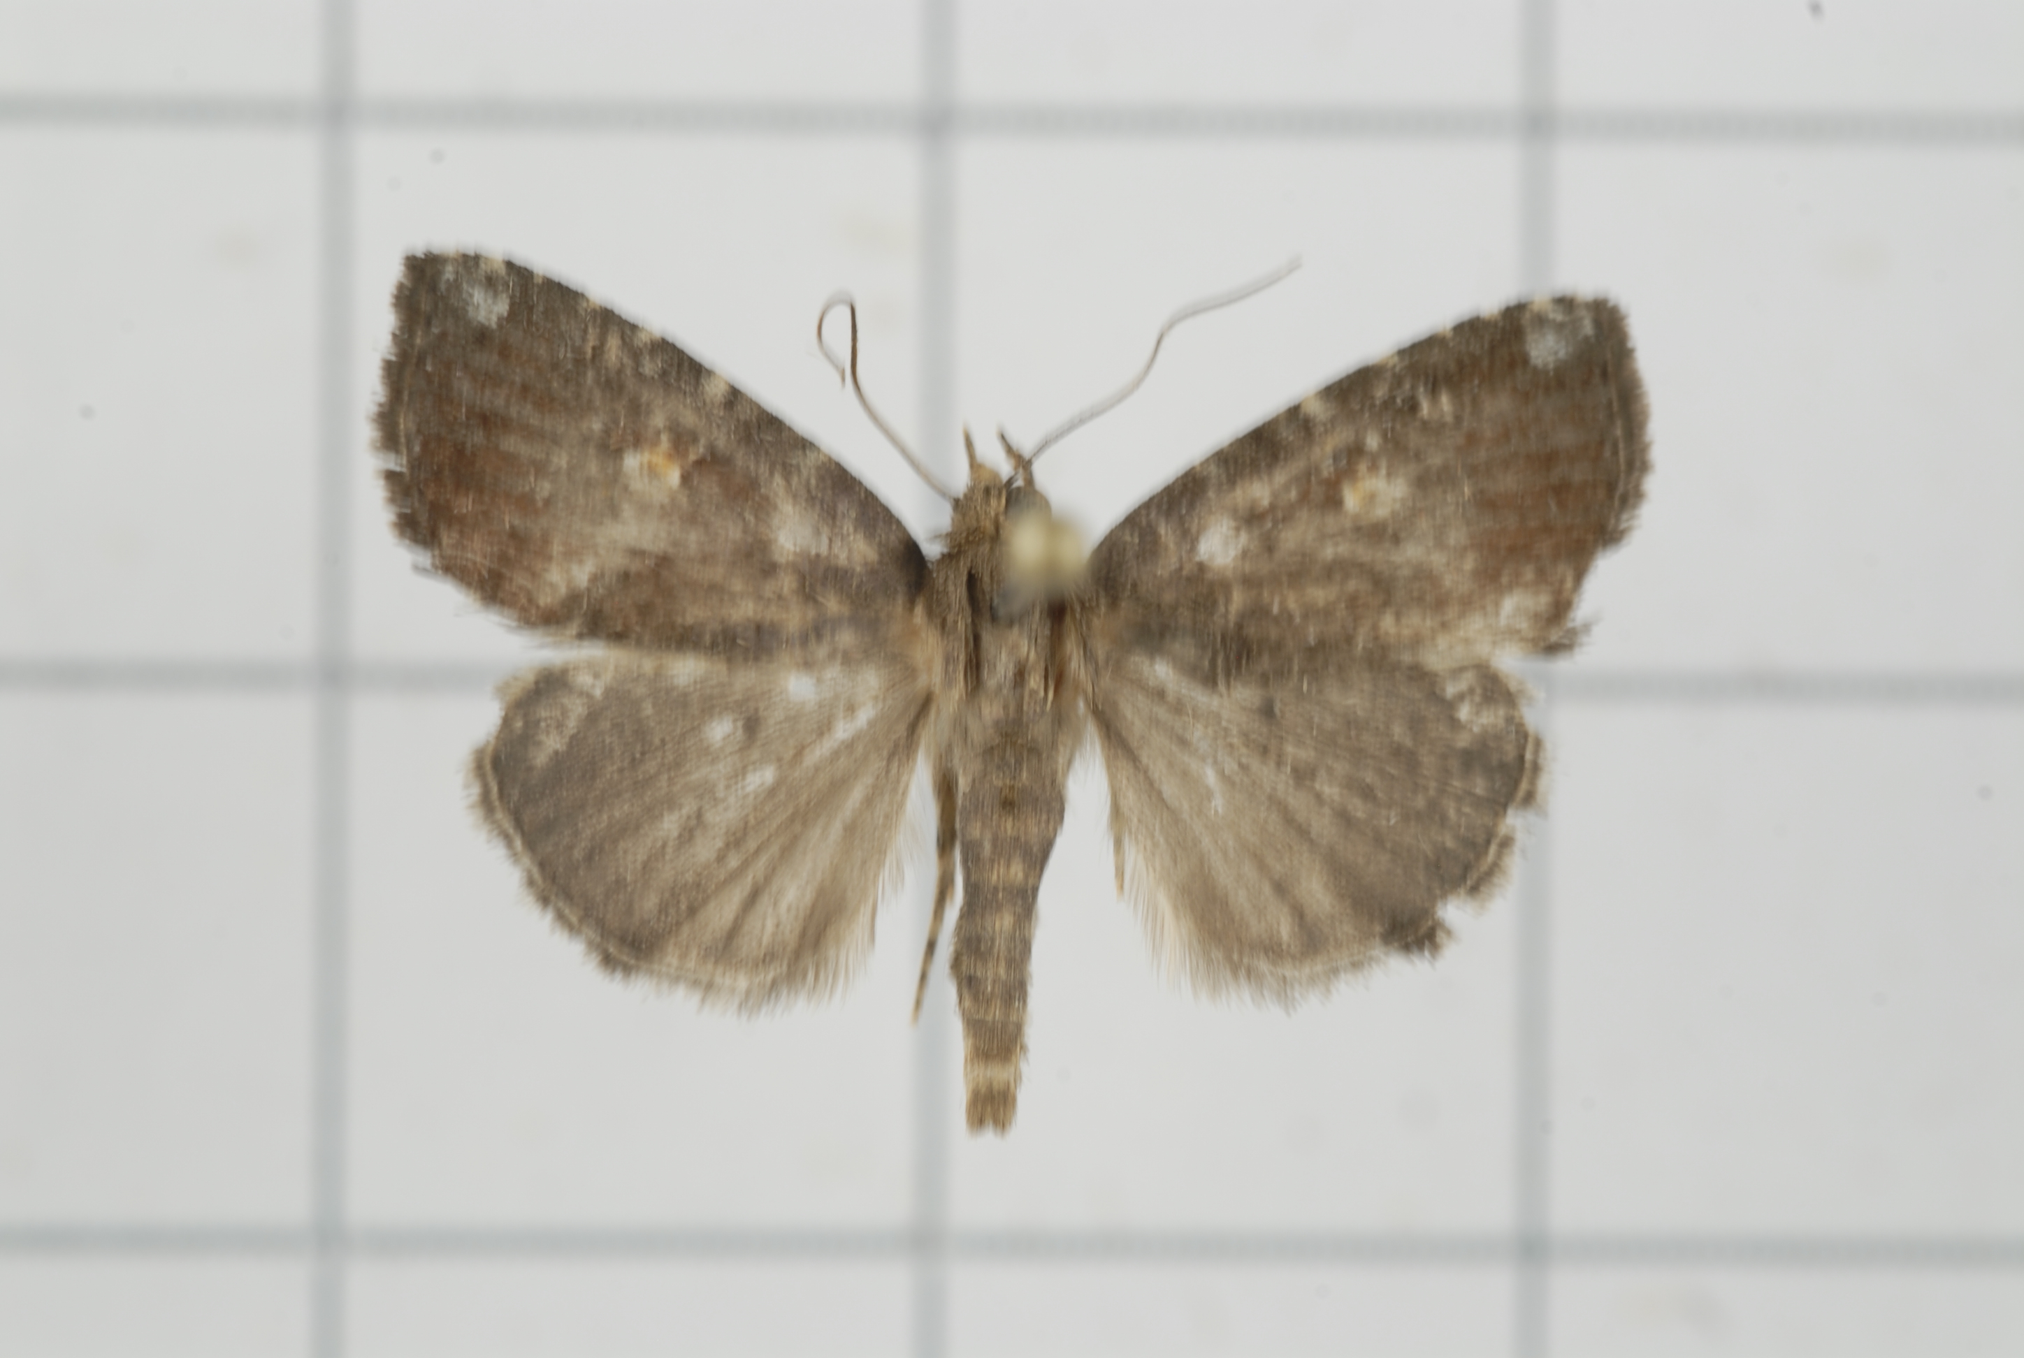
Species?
Amyna stellata
